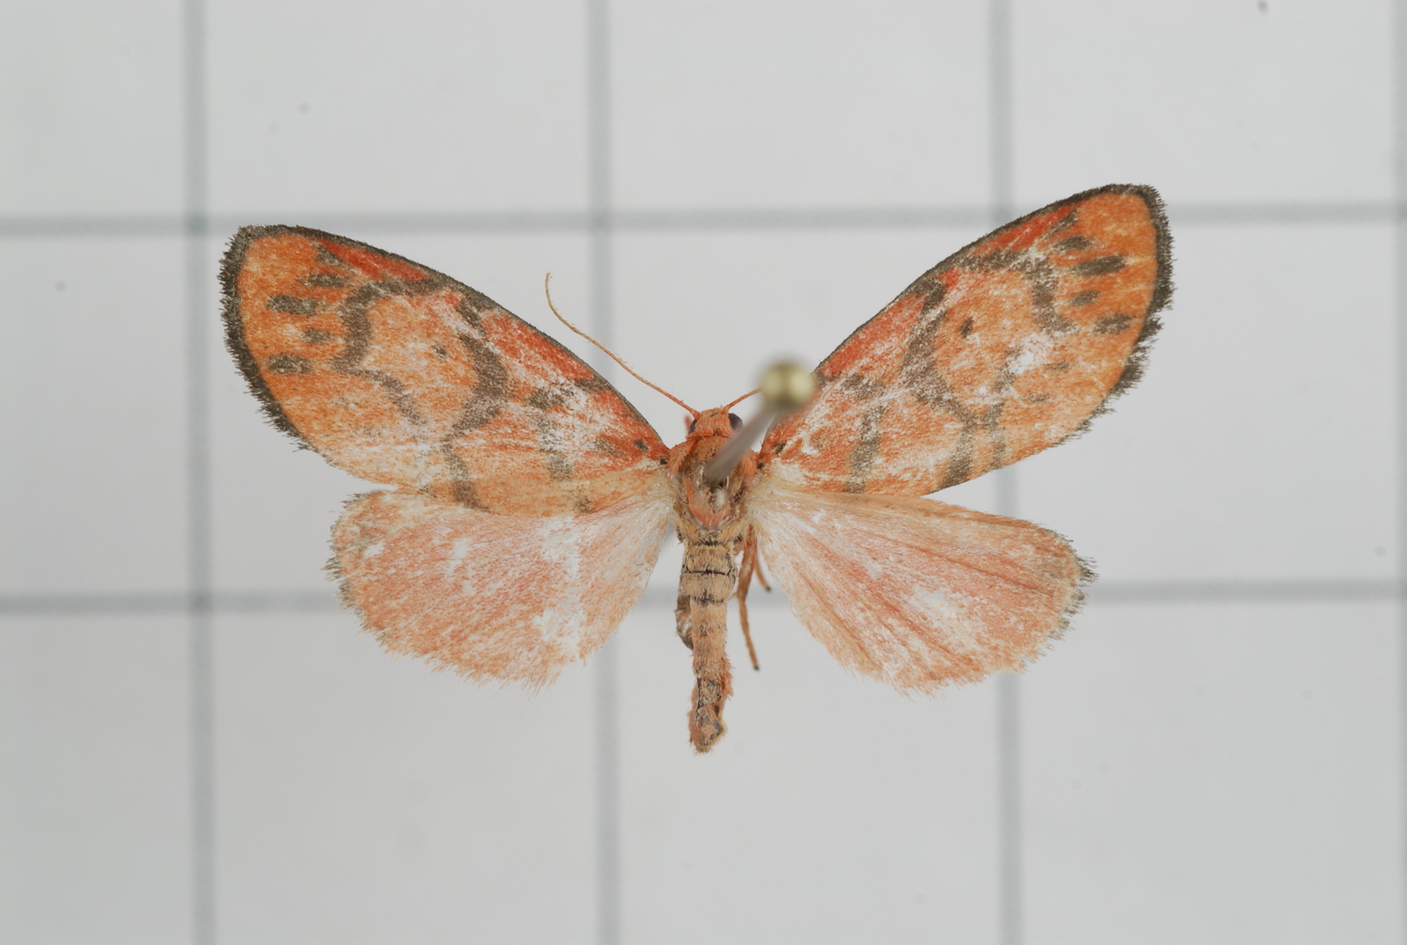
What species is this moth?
Conicornuta convexa
